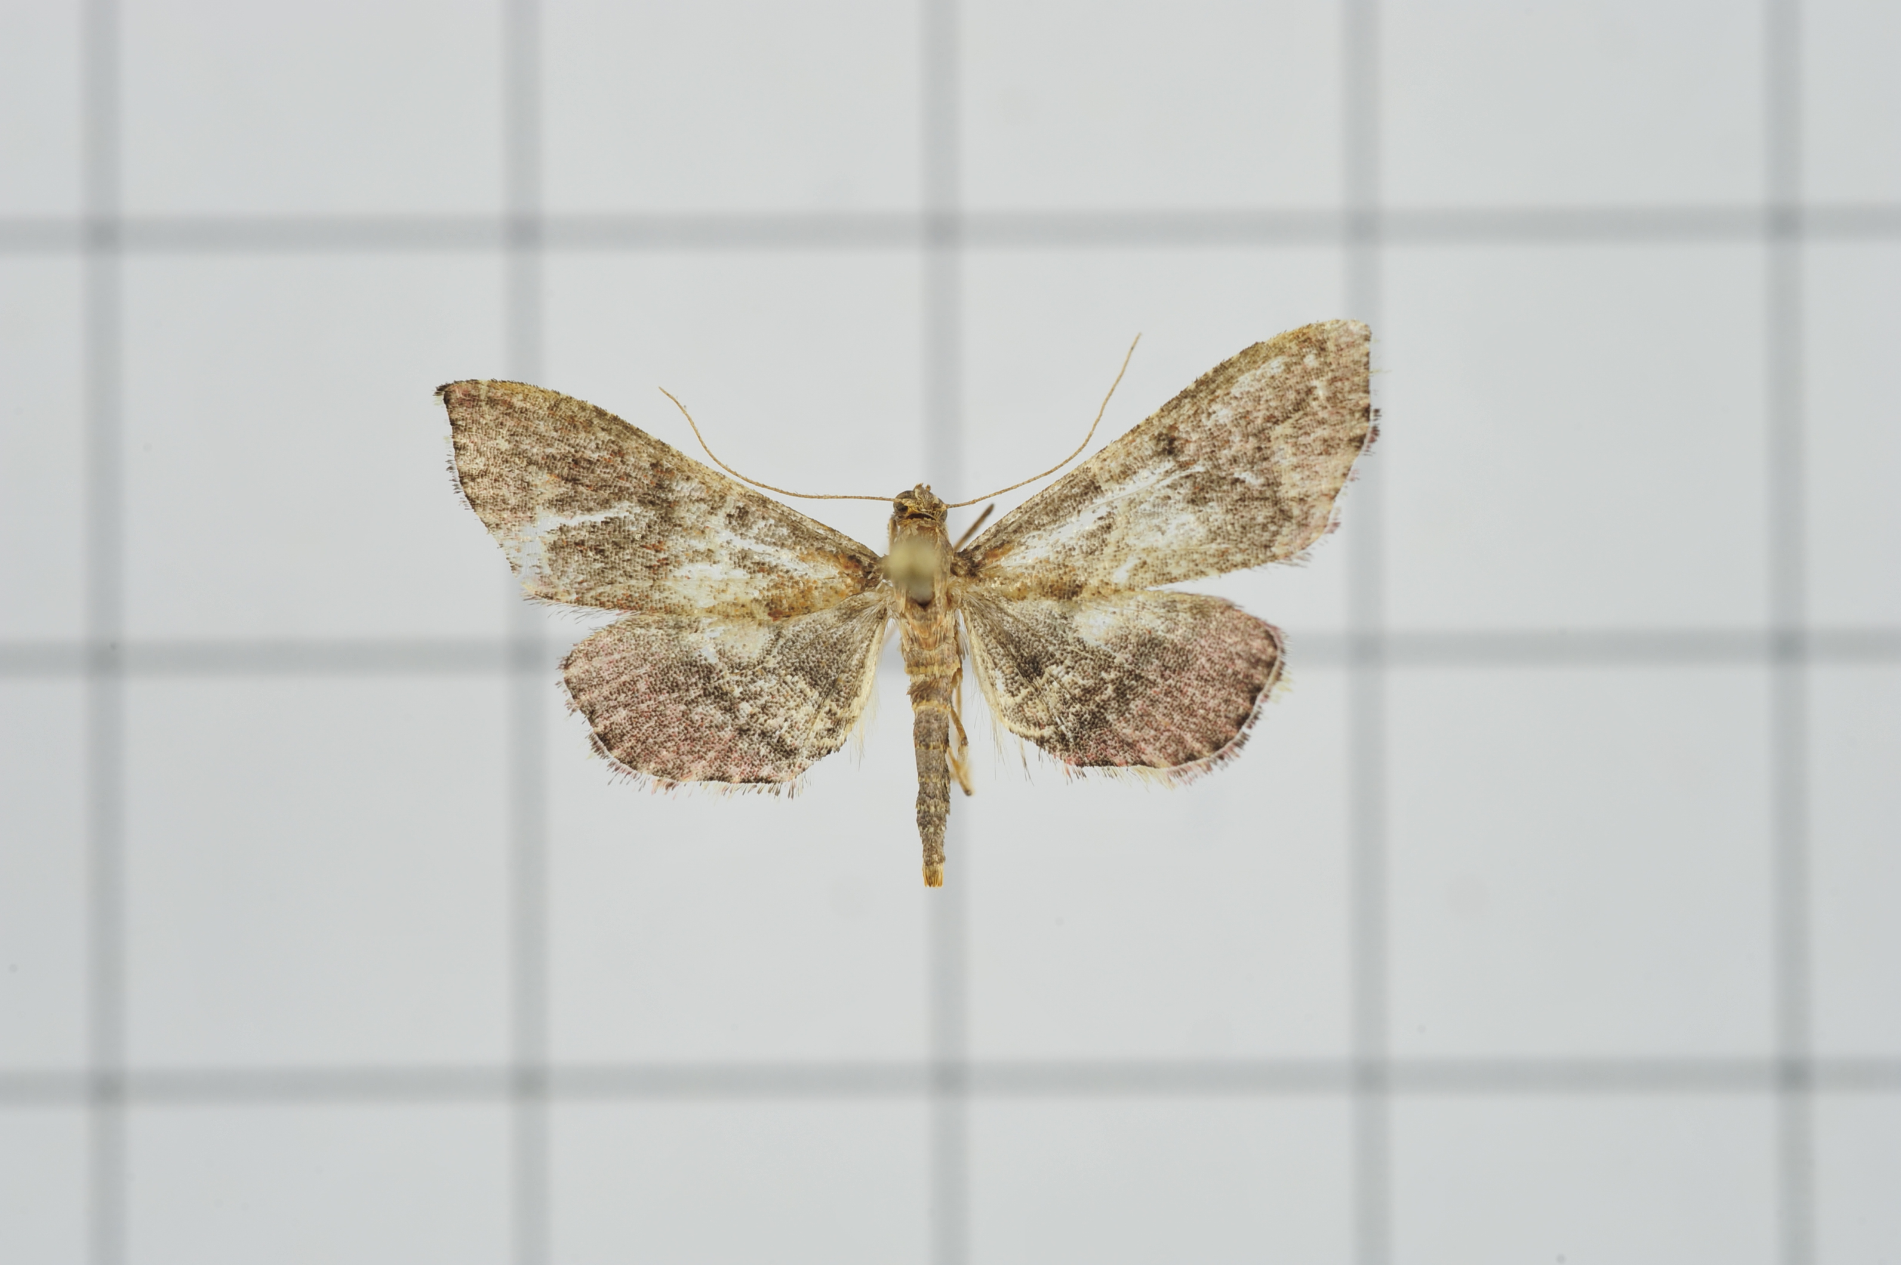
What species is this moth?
Endotricha similata
